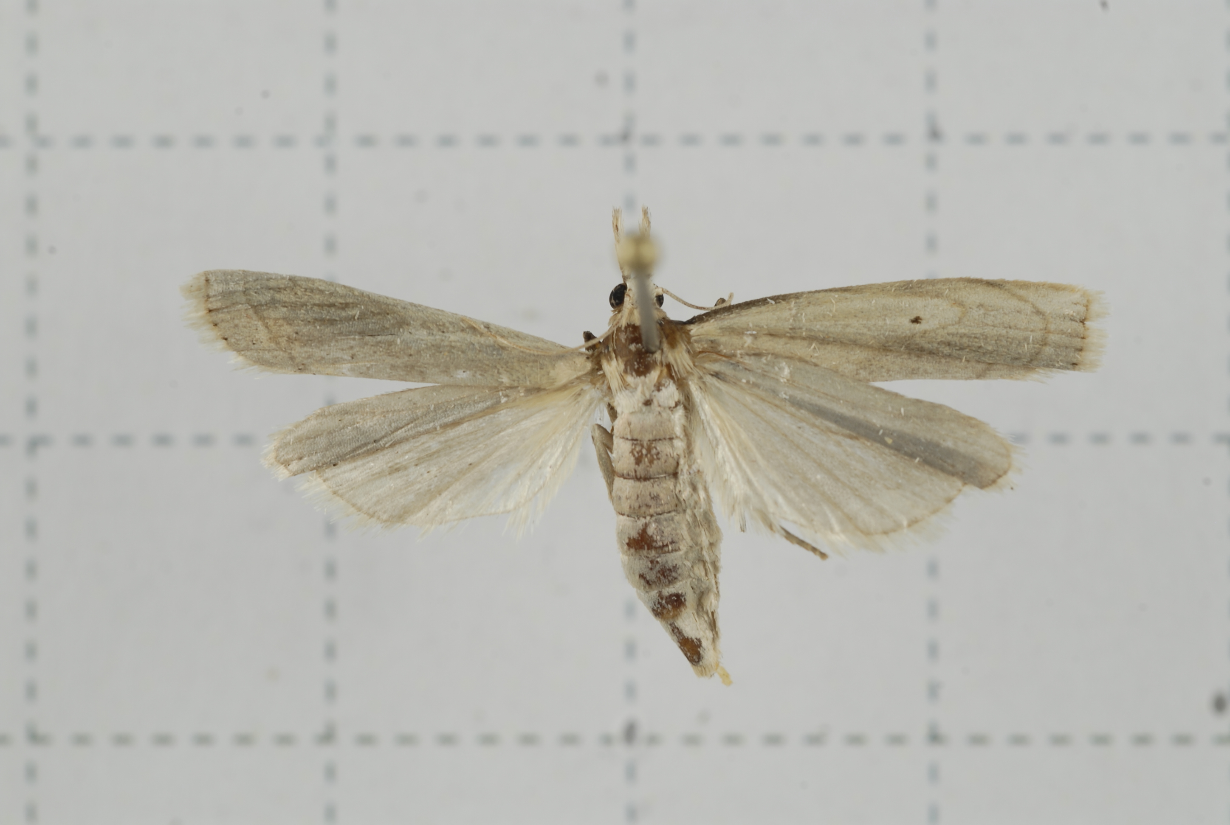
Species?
Calamotropha franki
